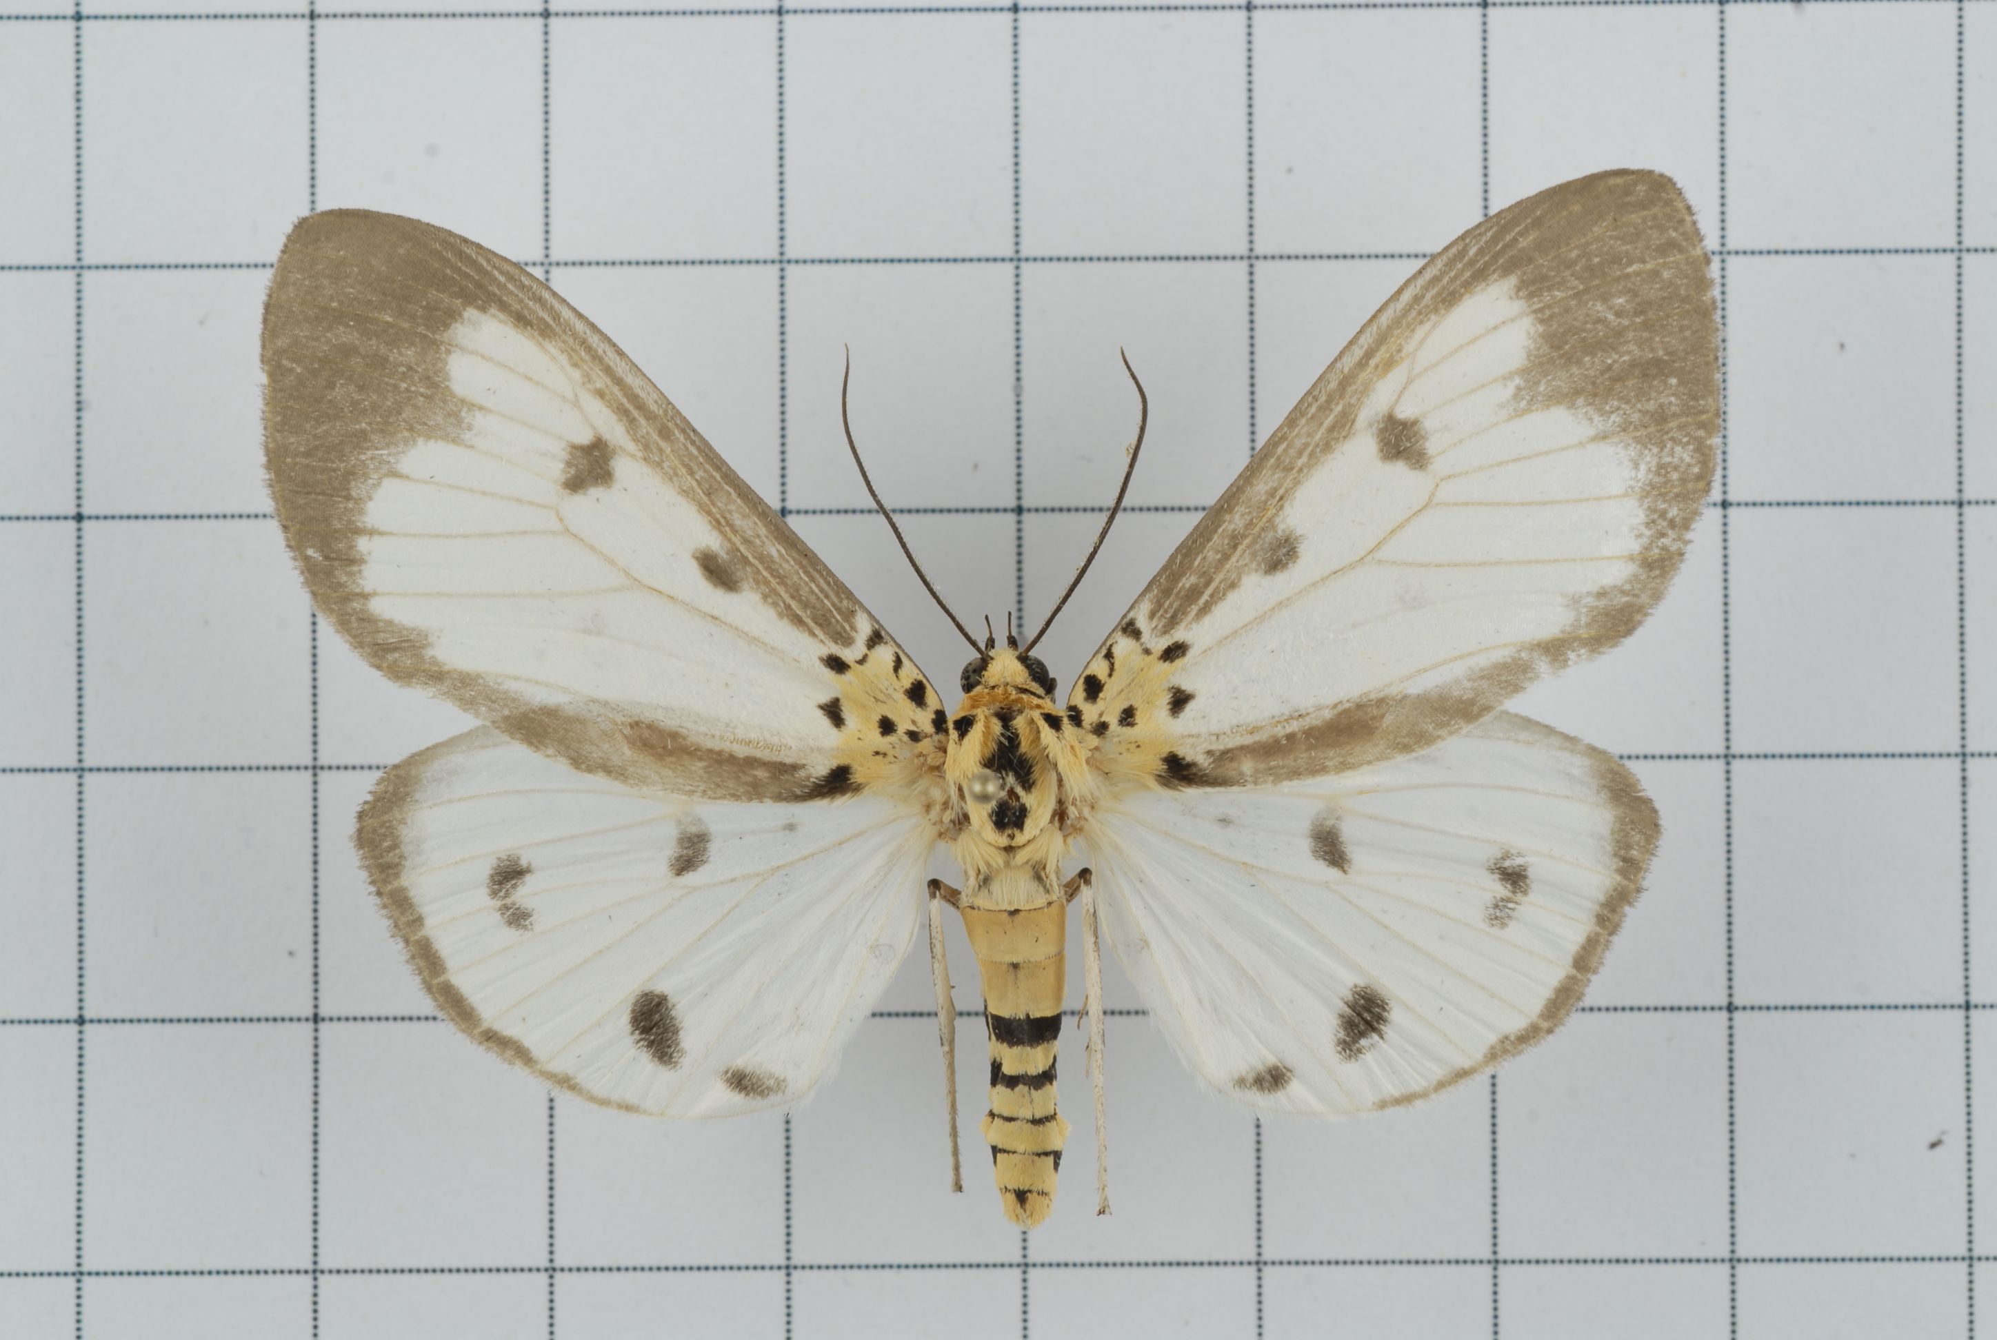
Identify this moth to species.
Asota plana lacteata
